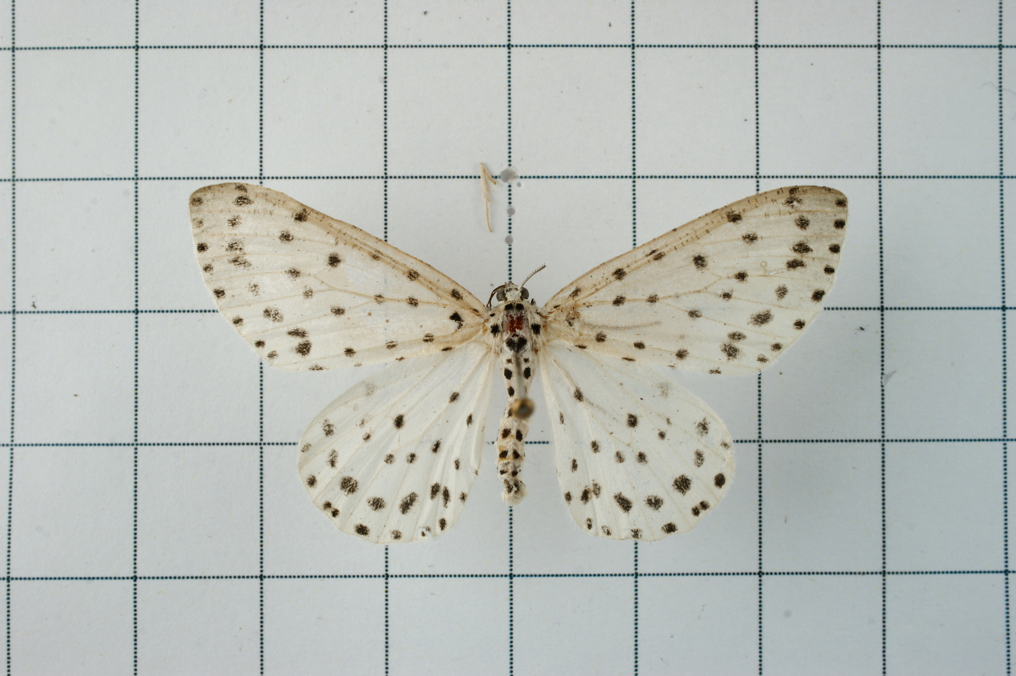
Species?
Xenoplia trivialis
